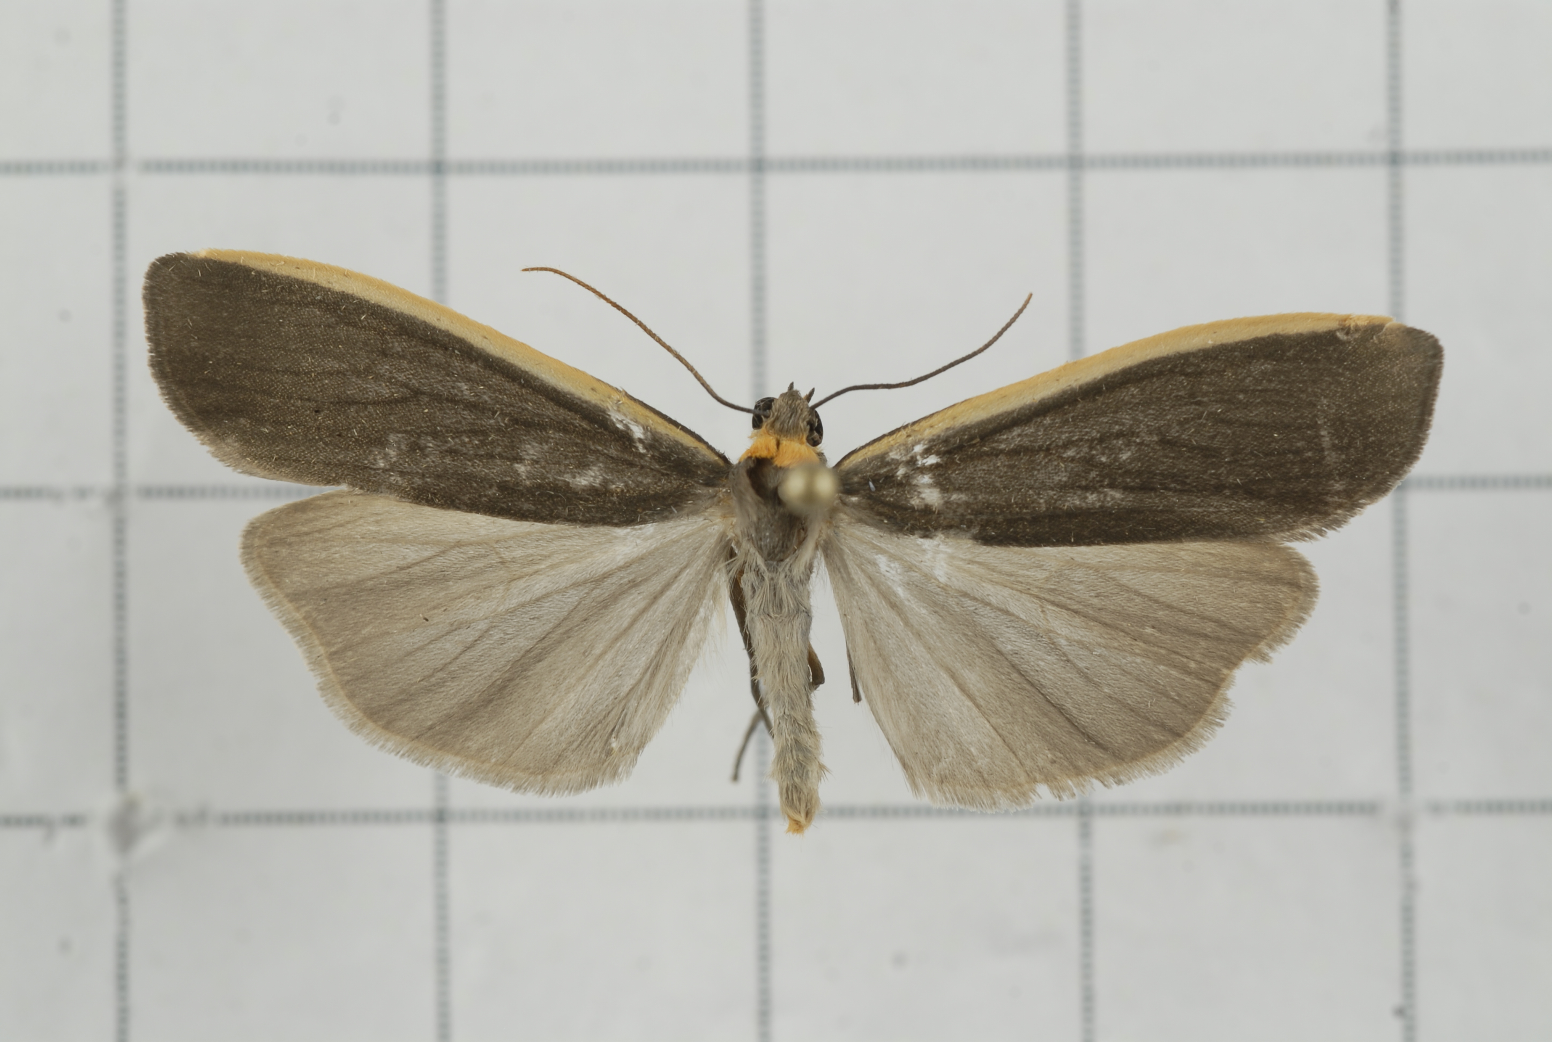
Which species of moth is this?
Ghoria subpurpurea
